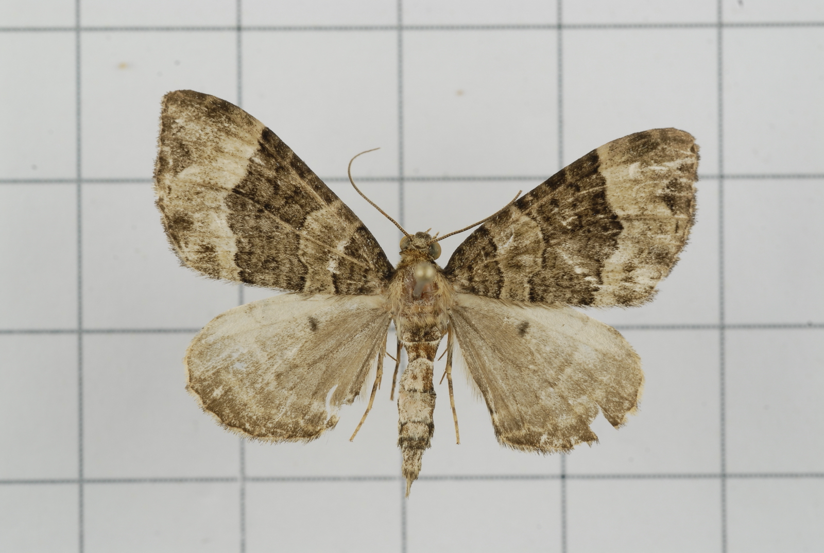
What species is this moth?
Ecliptopera muscicolor allobathra
